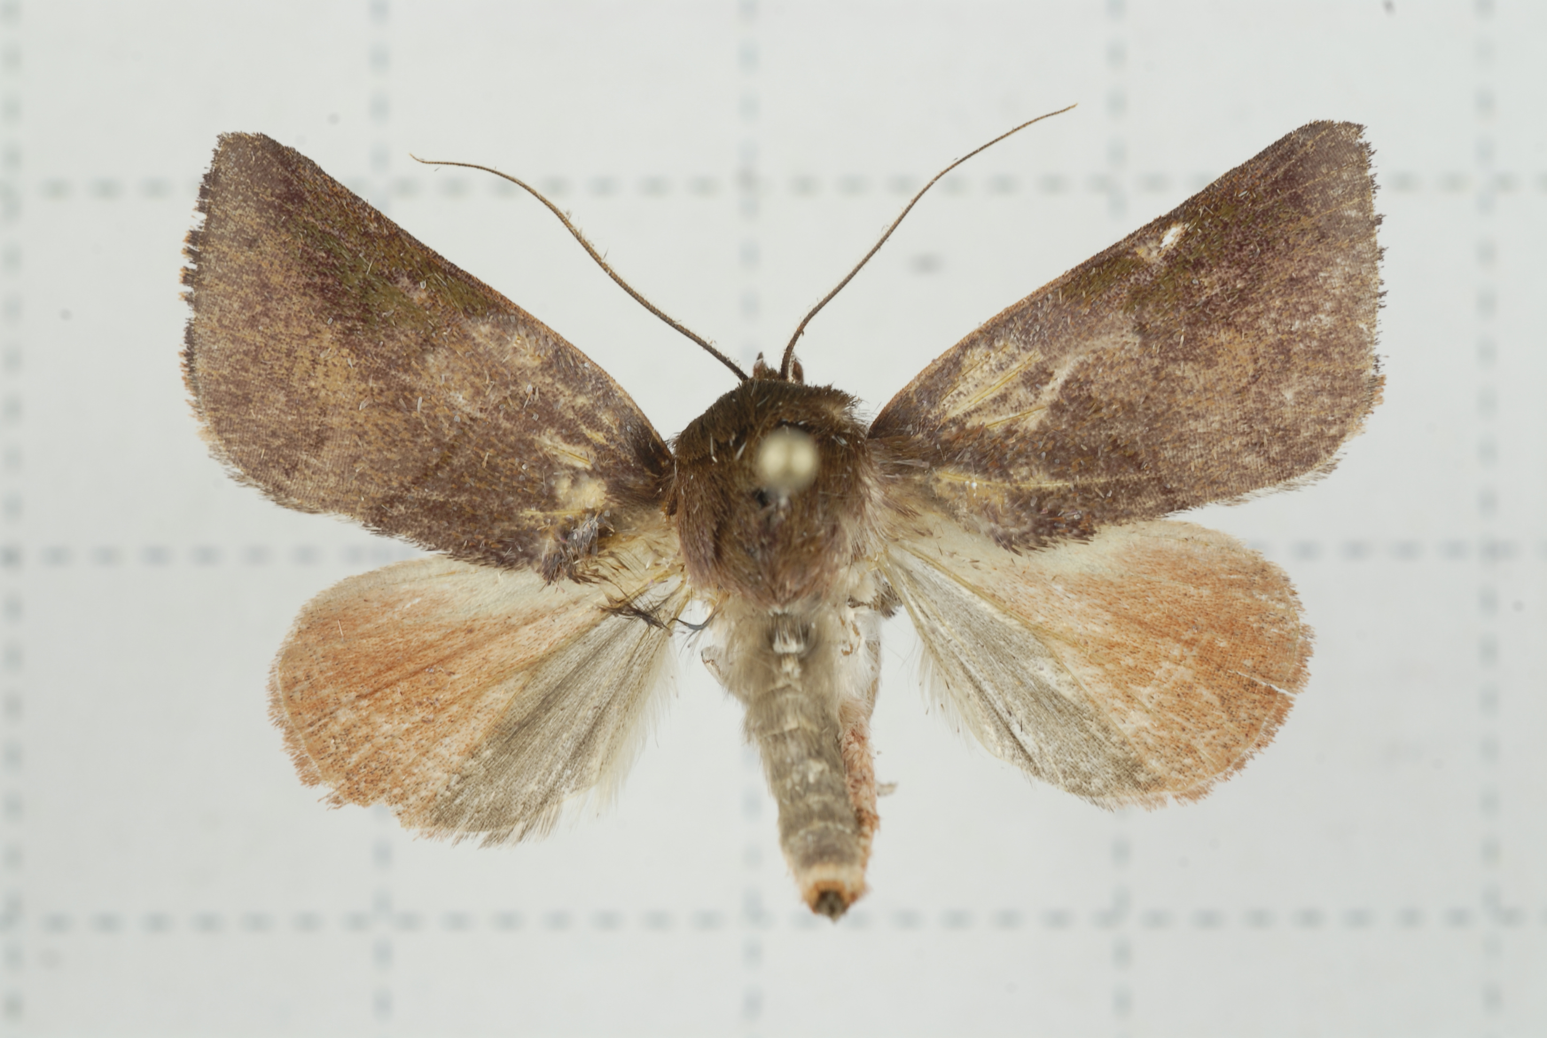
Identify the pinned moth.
Beara tortriciformis
